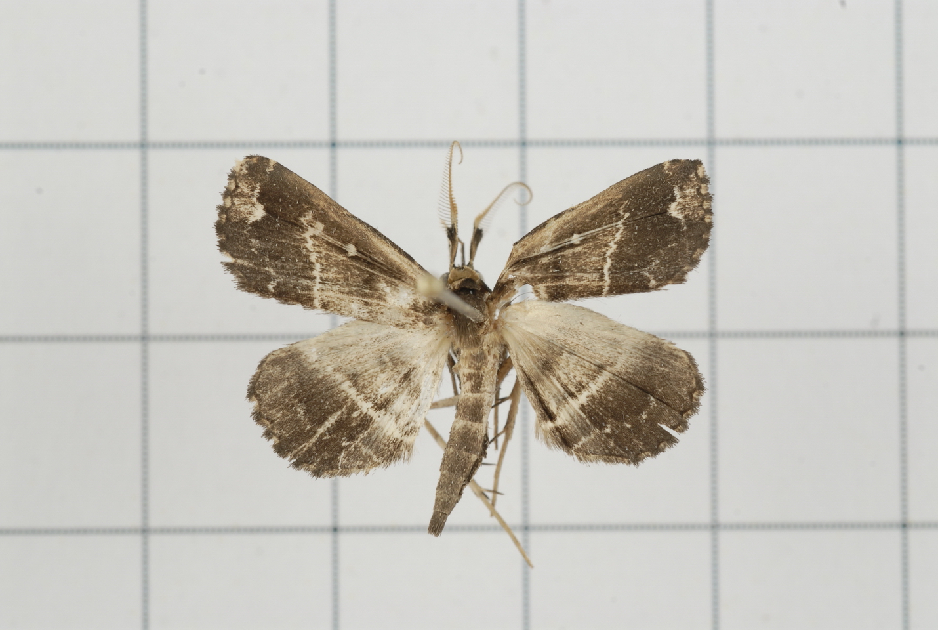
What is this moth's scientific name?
Adrapsa ablualis
